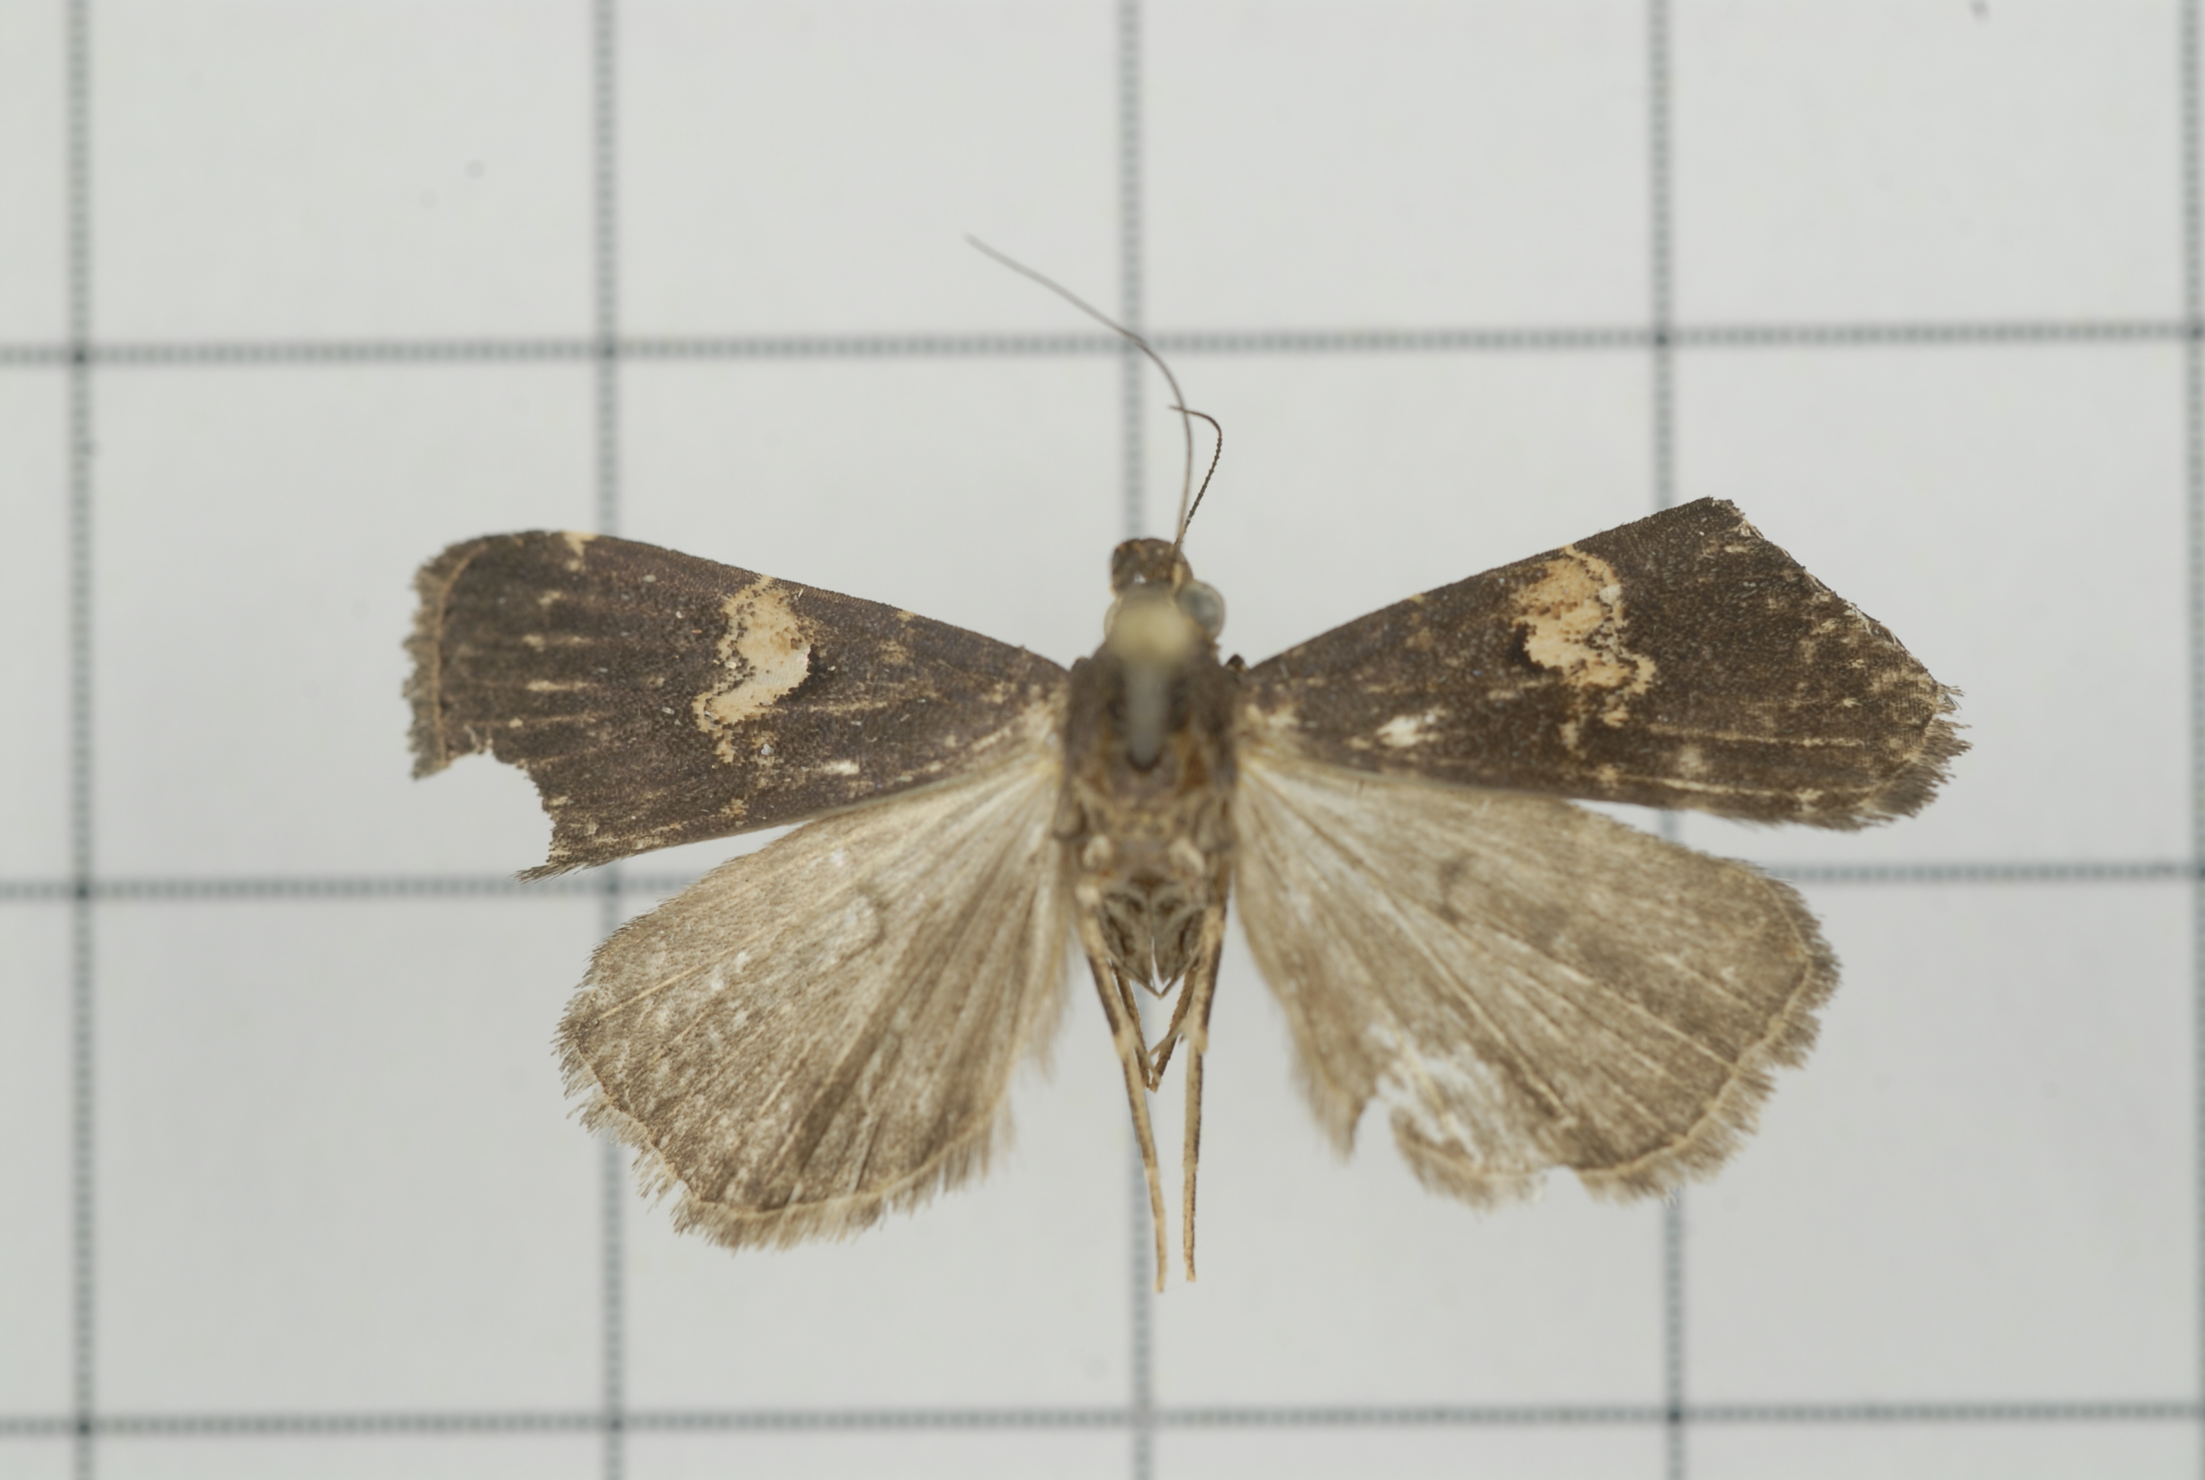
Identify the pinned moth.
Hydrillodes gravatalis
